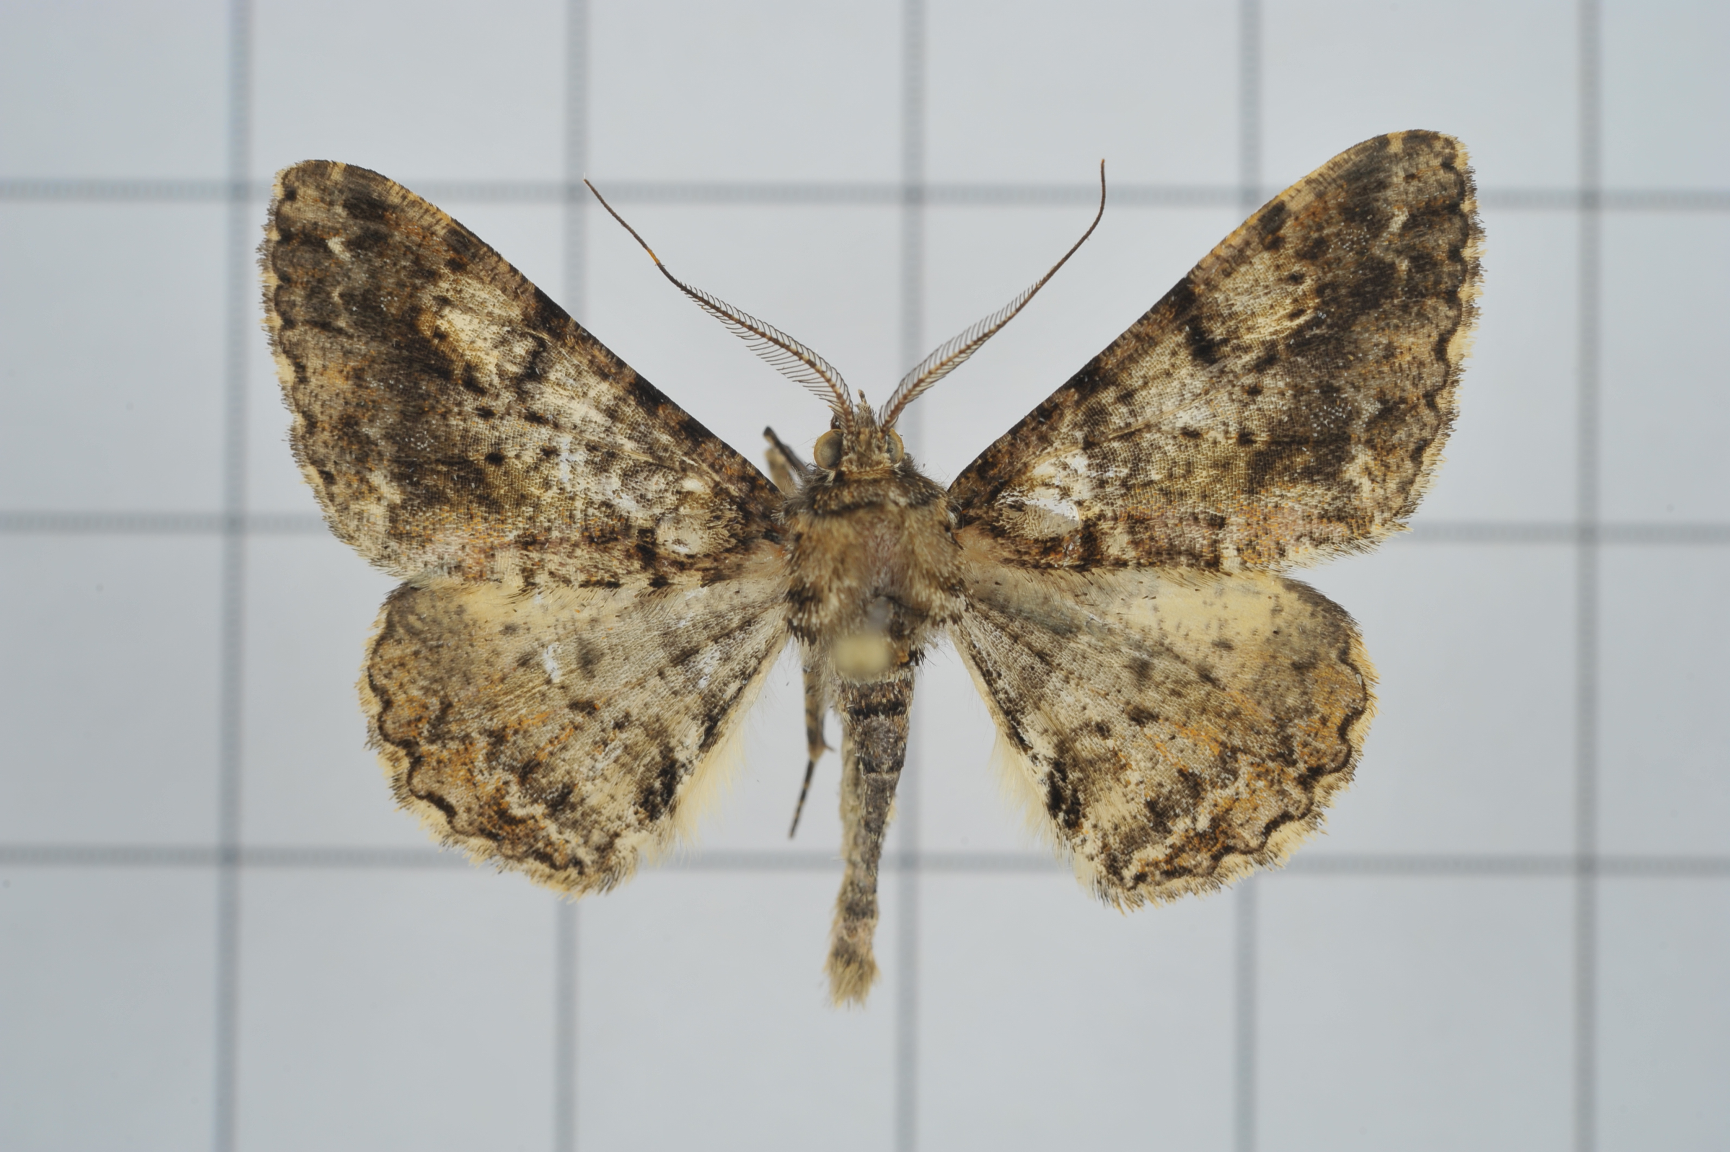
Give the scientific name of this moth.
Alcis taiwanovariegata
